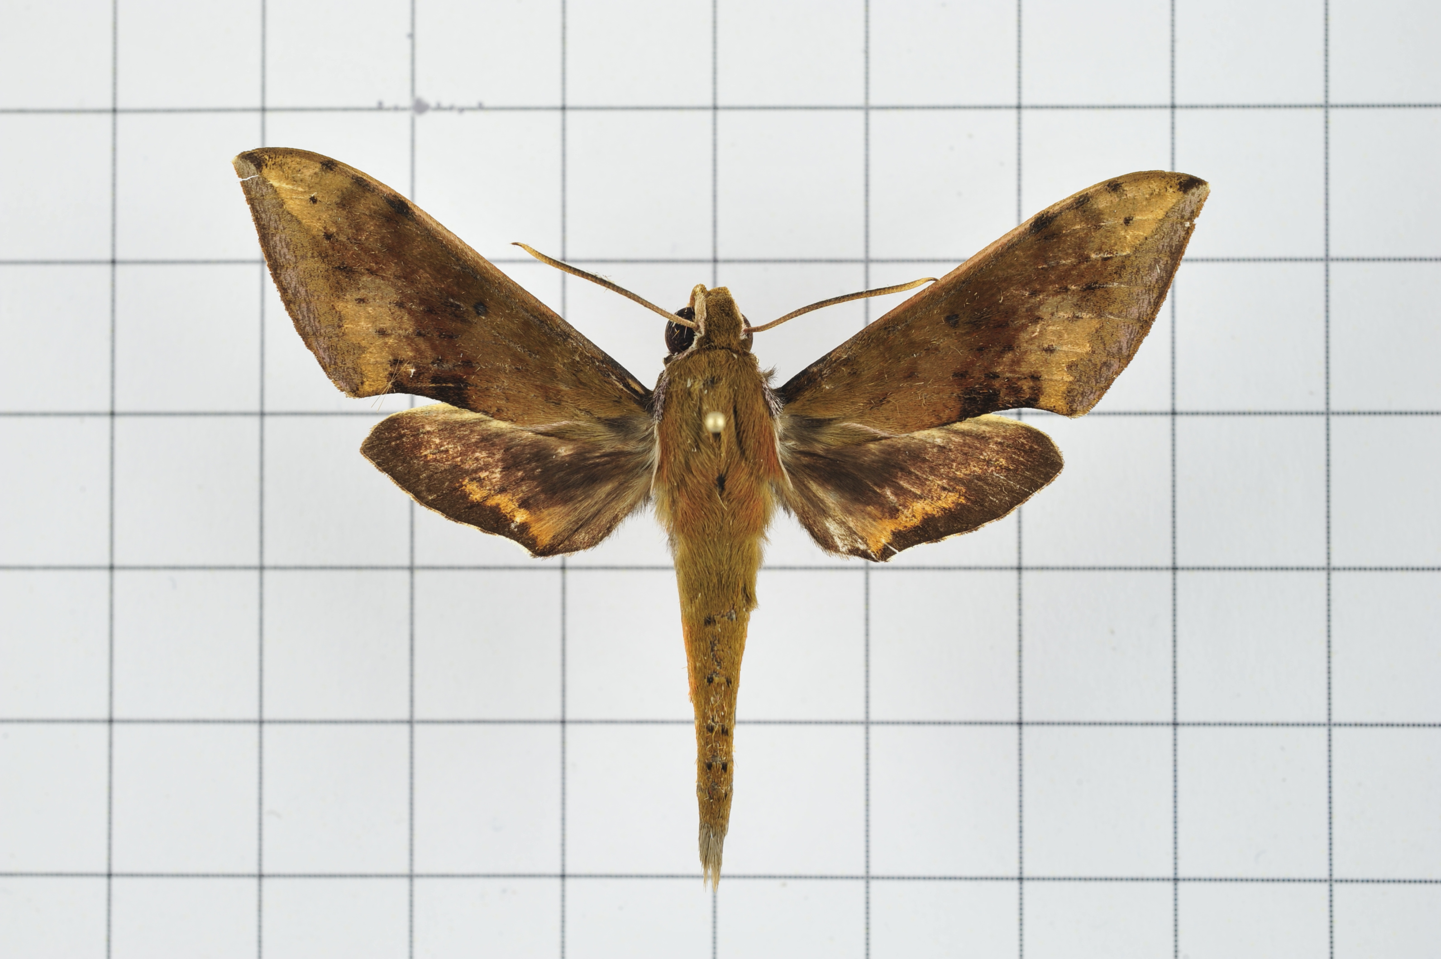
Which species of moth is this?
Rhagastis castor formosana
